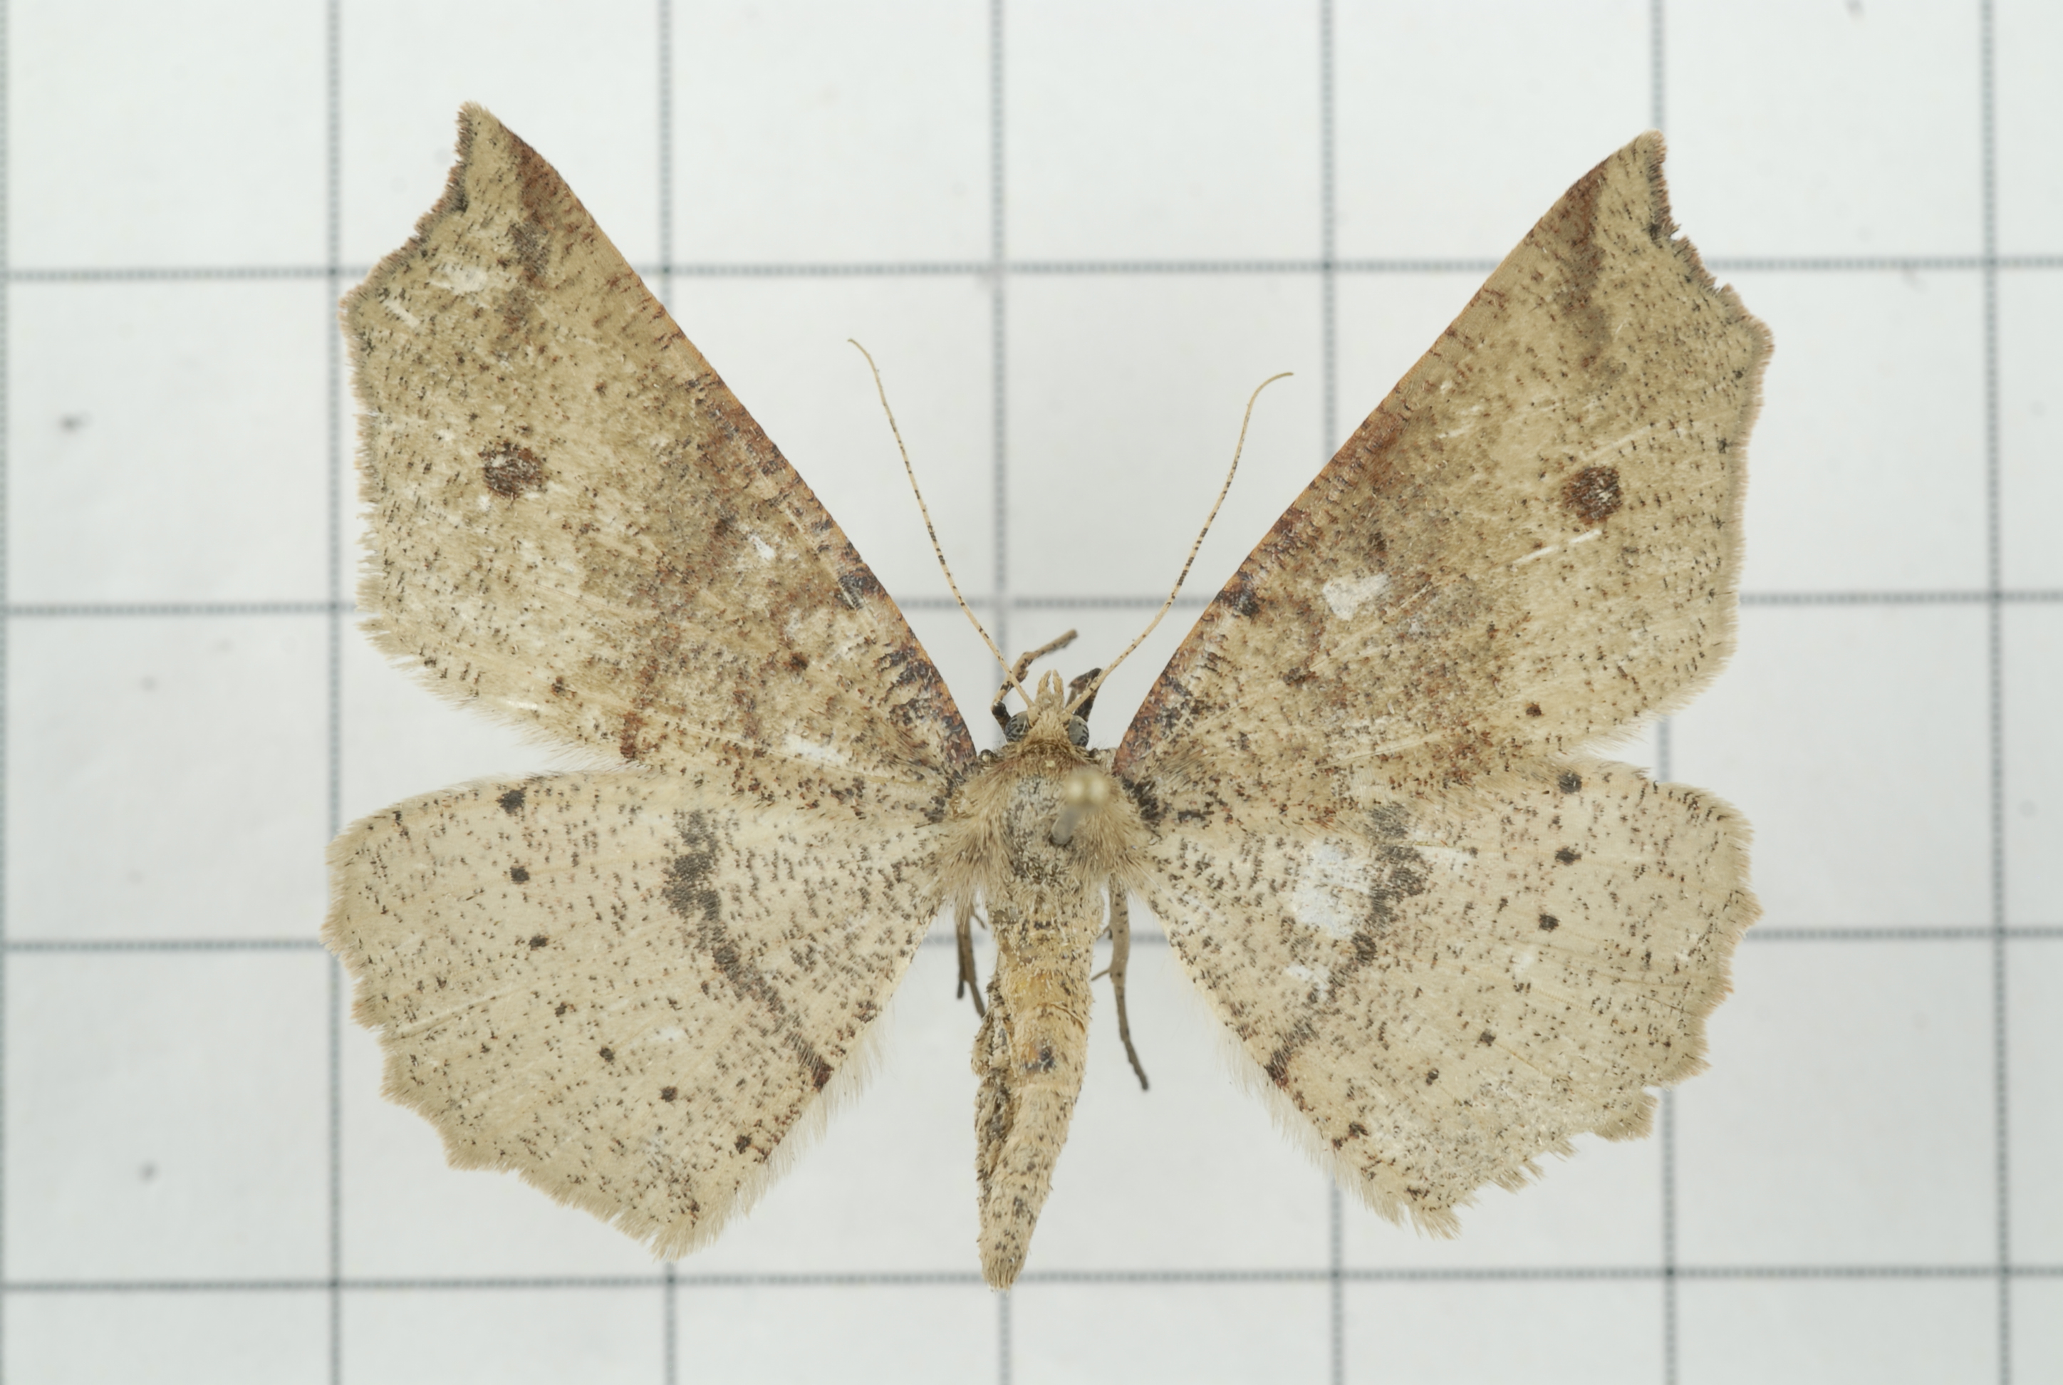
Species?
Xerodes albonotaria aritai
